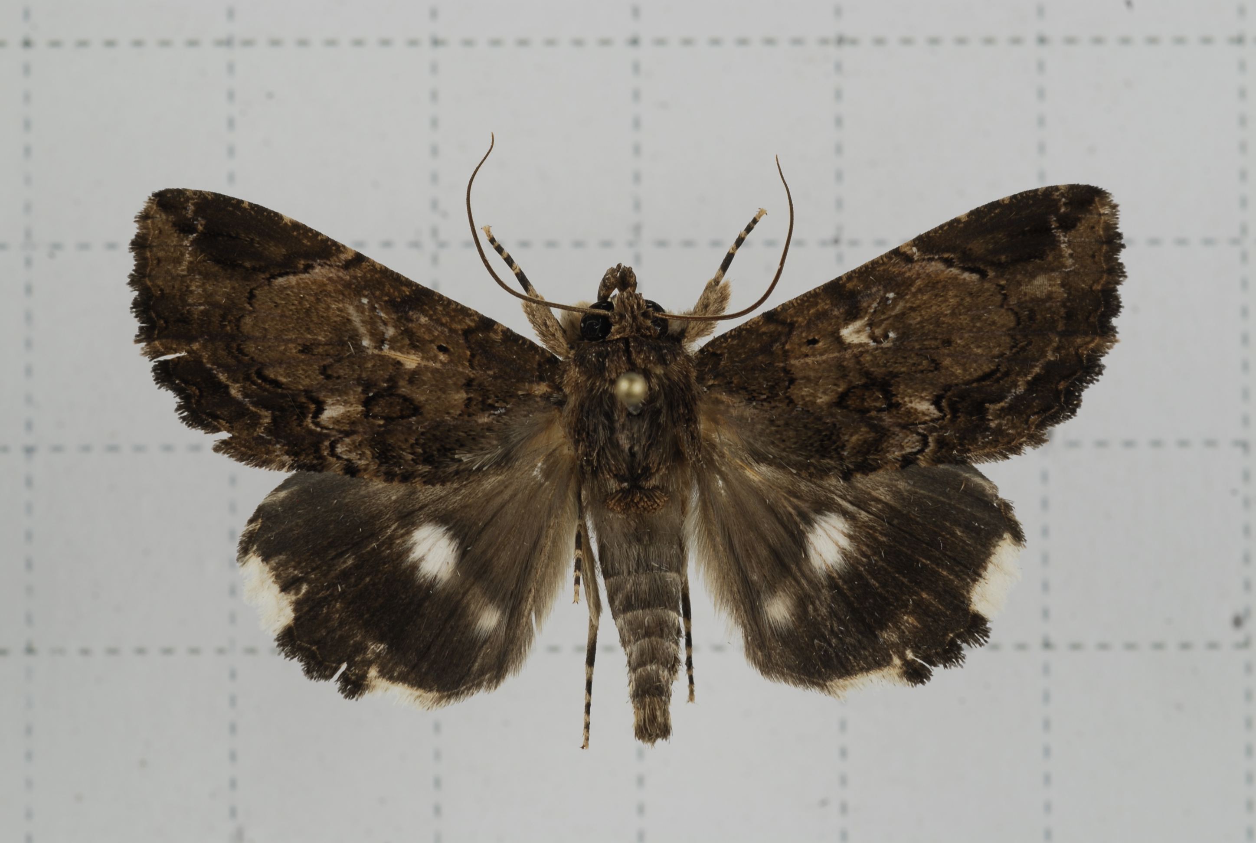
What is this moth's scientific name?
Ercheia cyllaria
